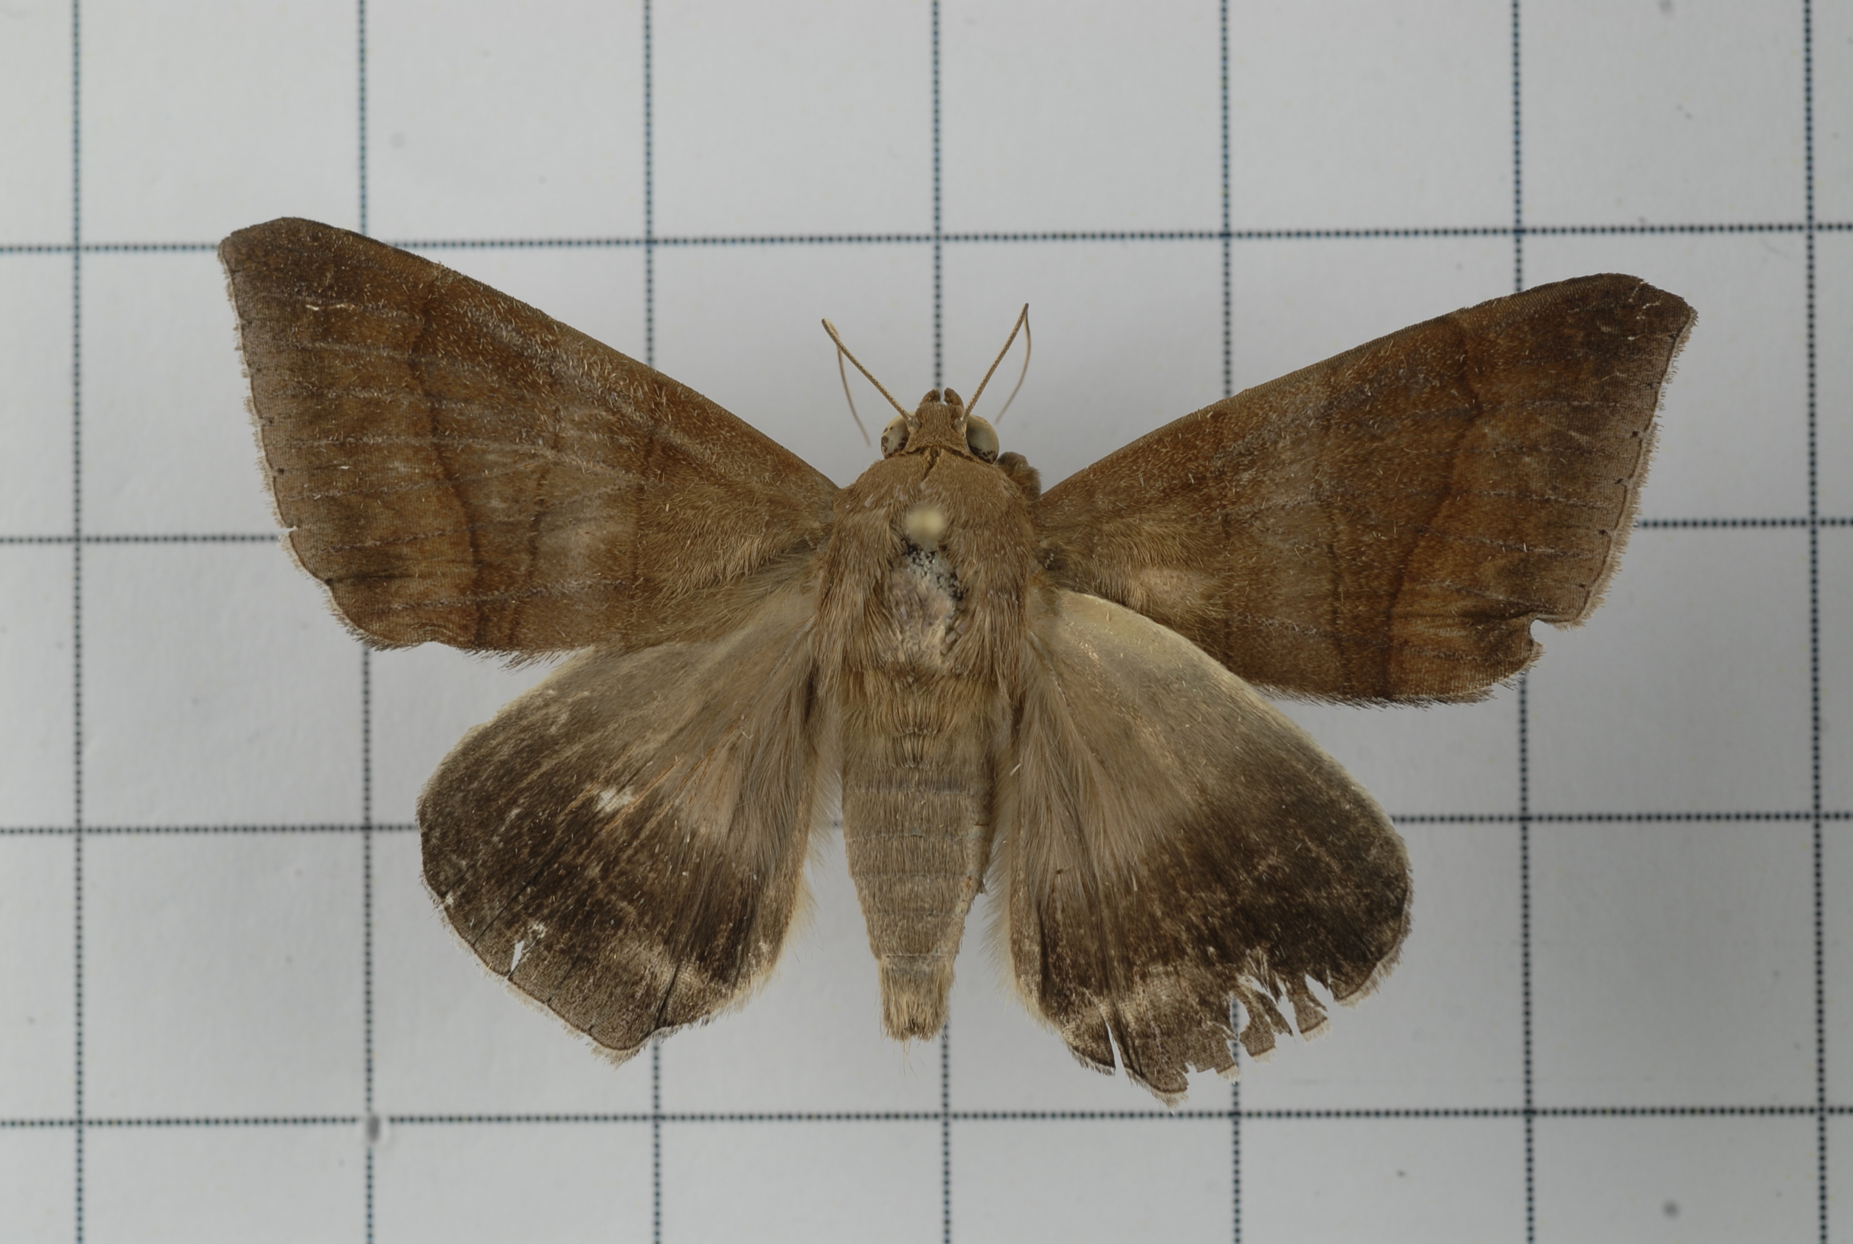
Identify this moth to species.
Bastilla absentimacula
